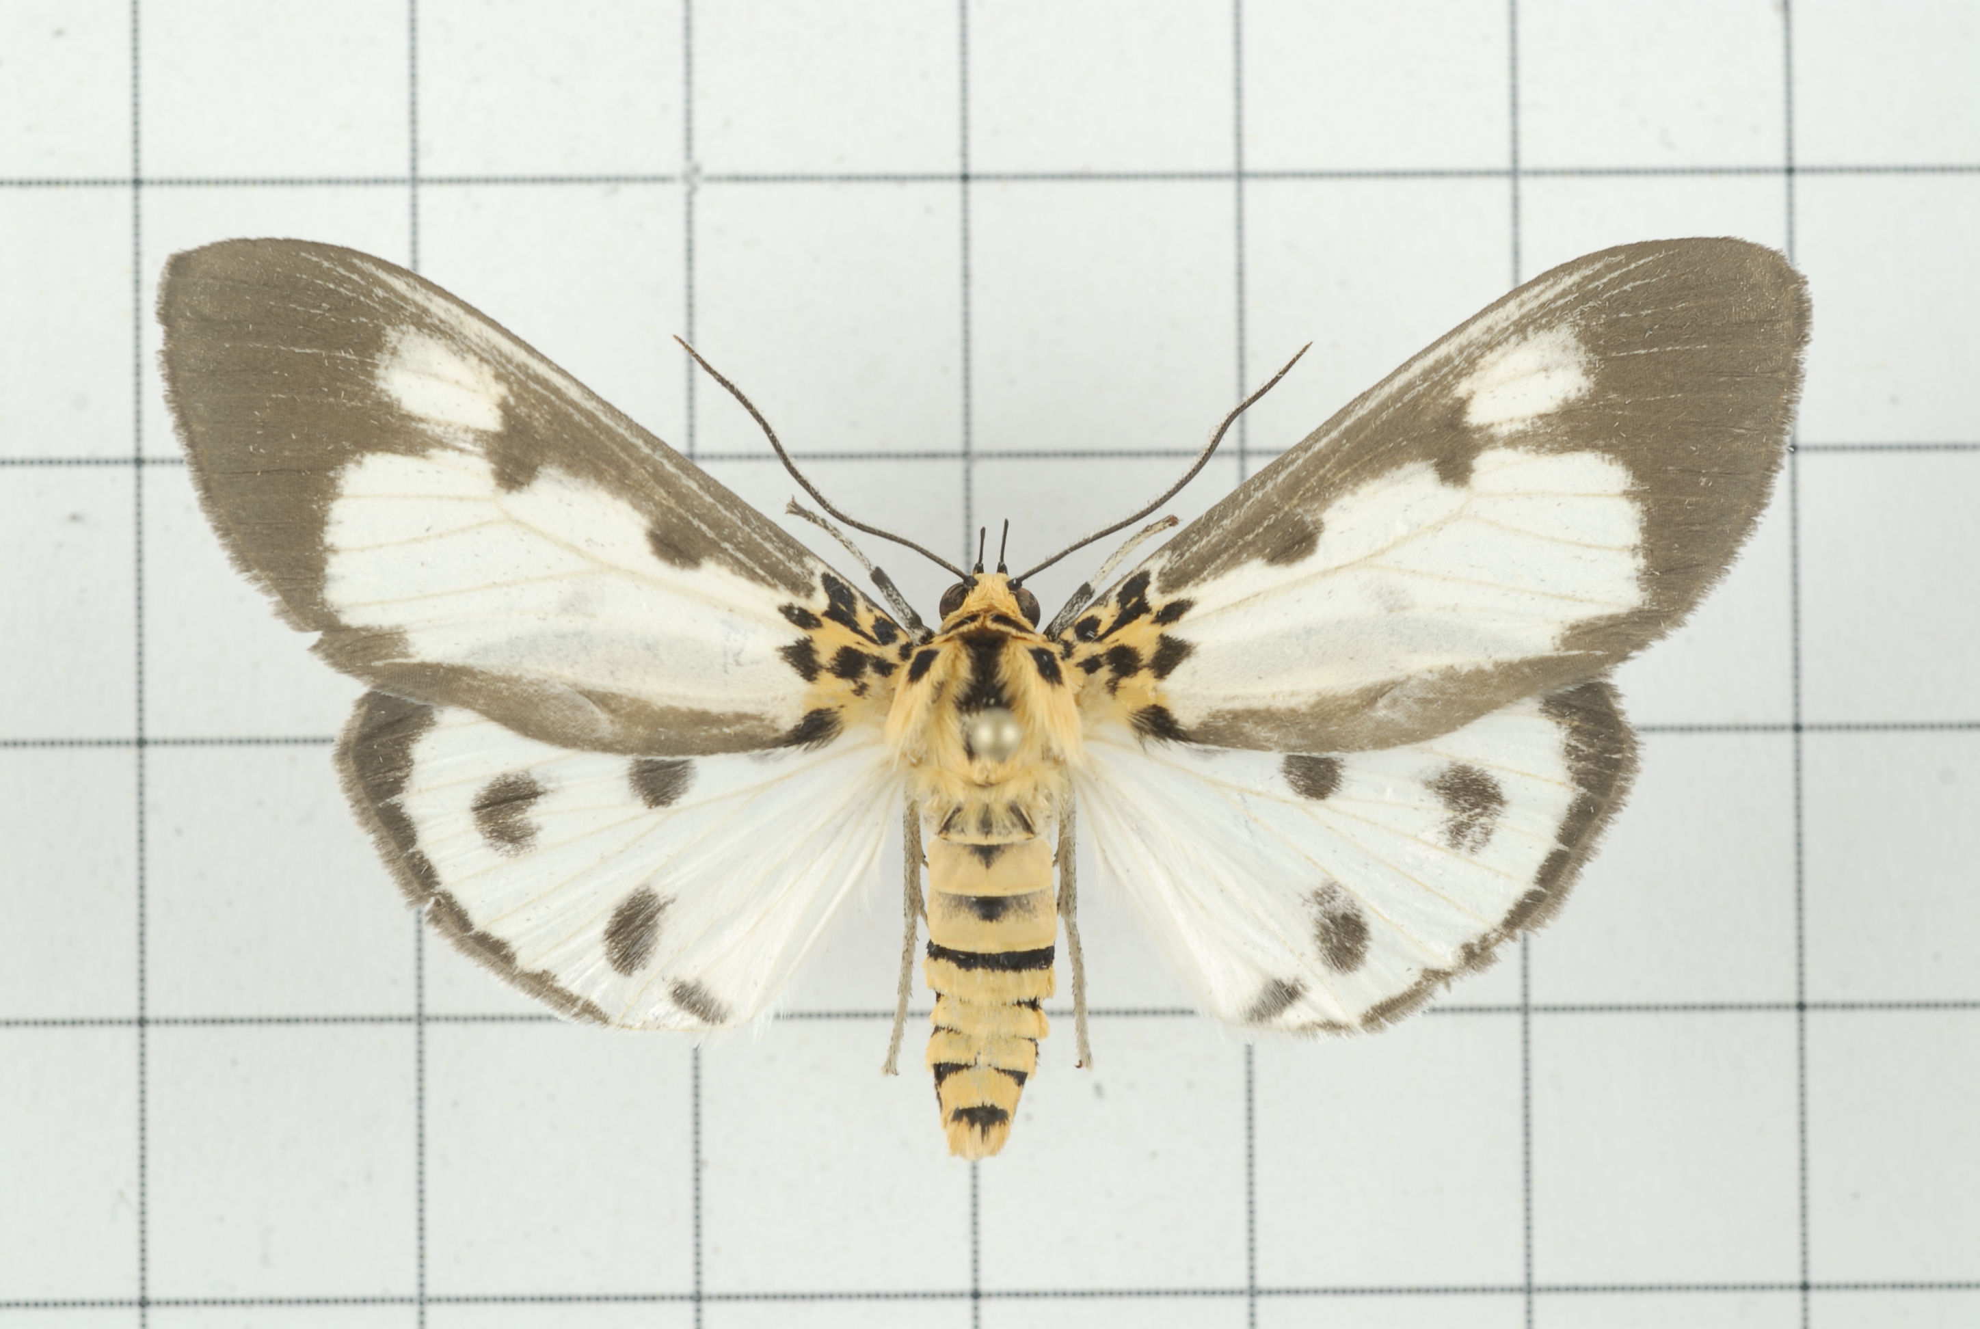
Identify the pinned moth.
Asota plana lacteata
